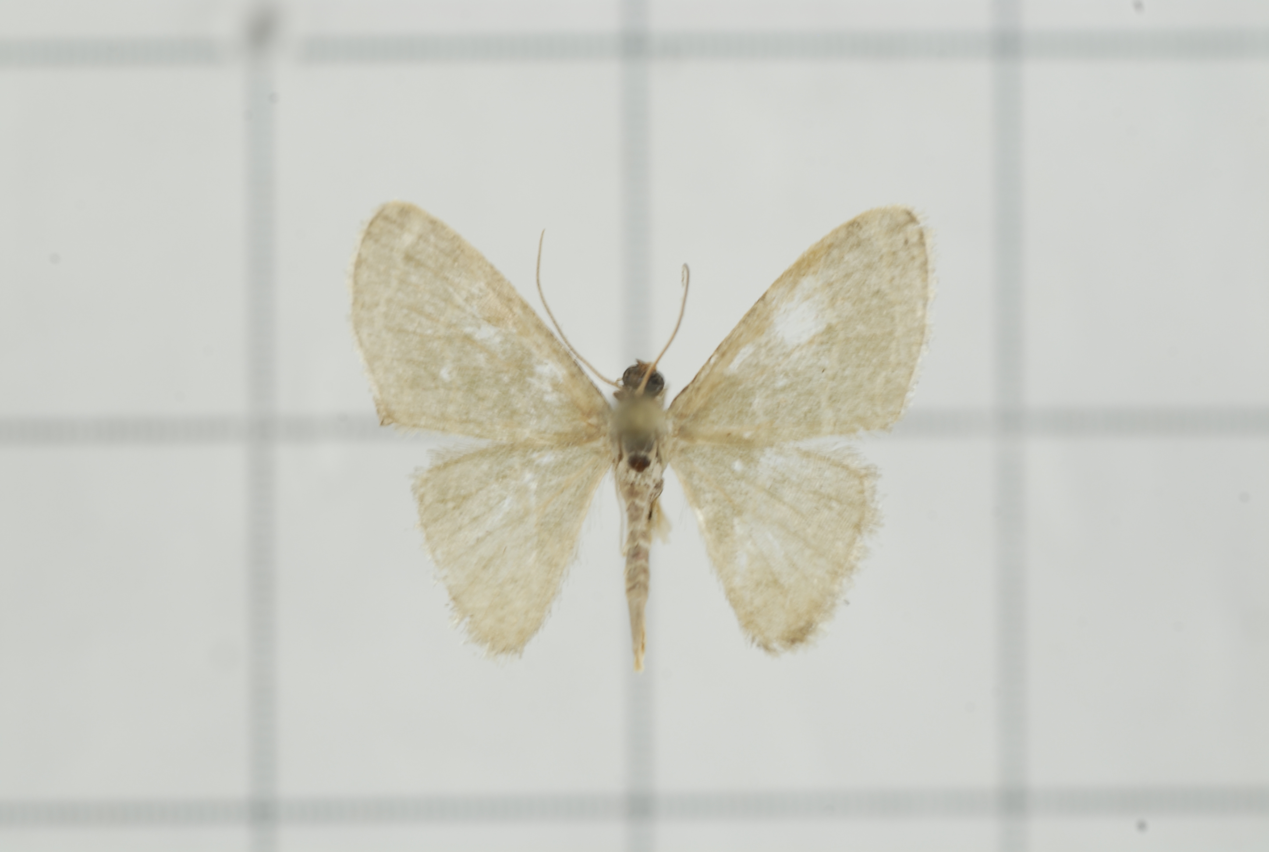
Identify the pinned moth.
Lophophleps purpurea
